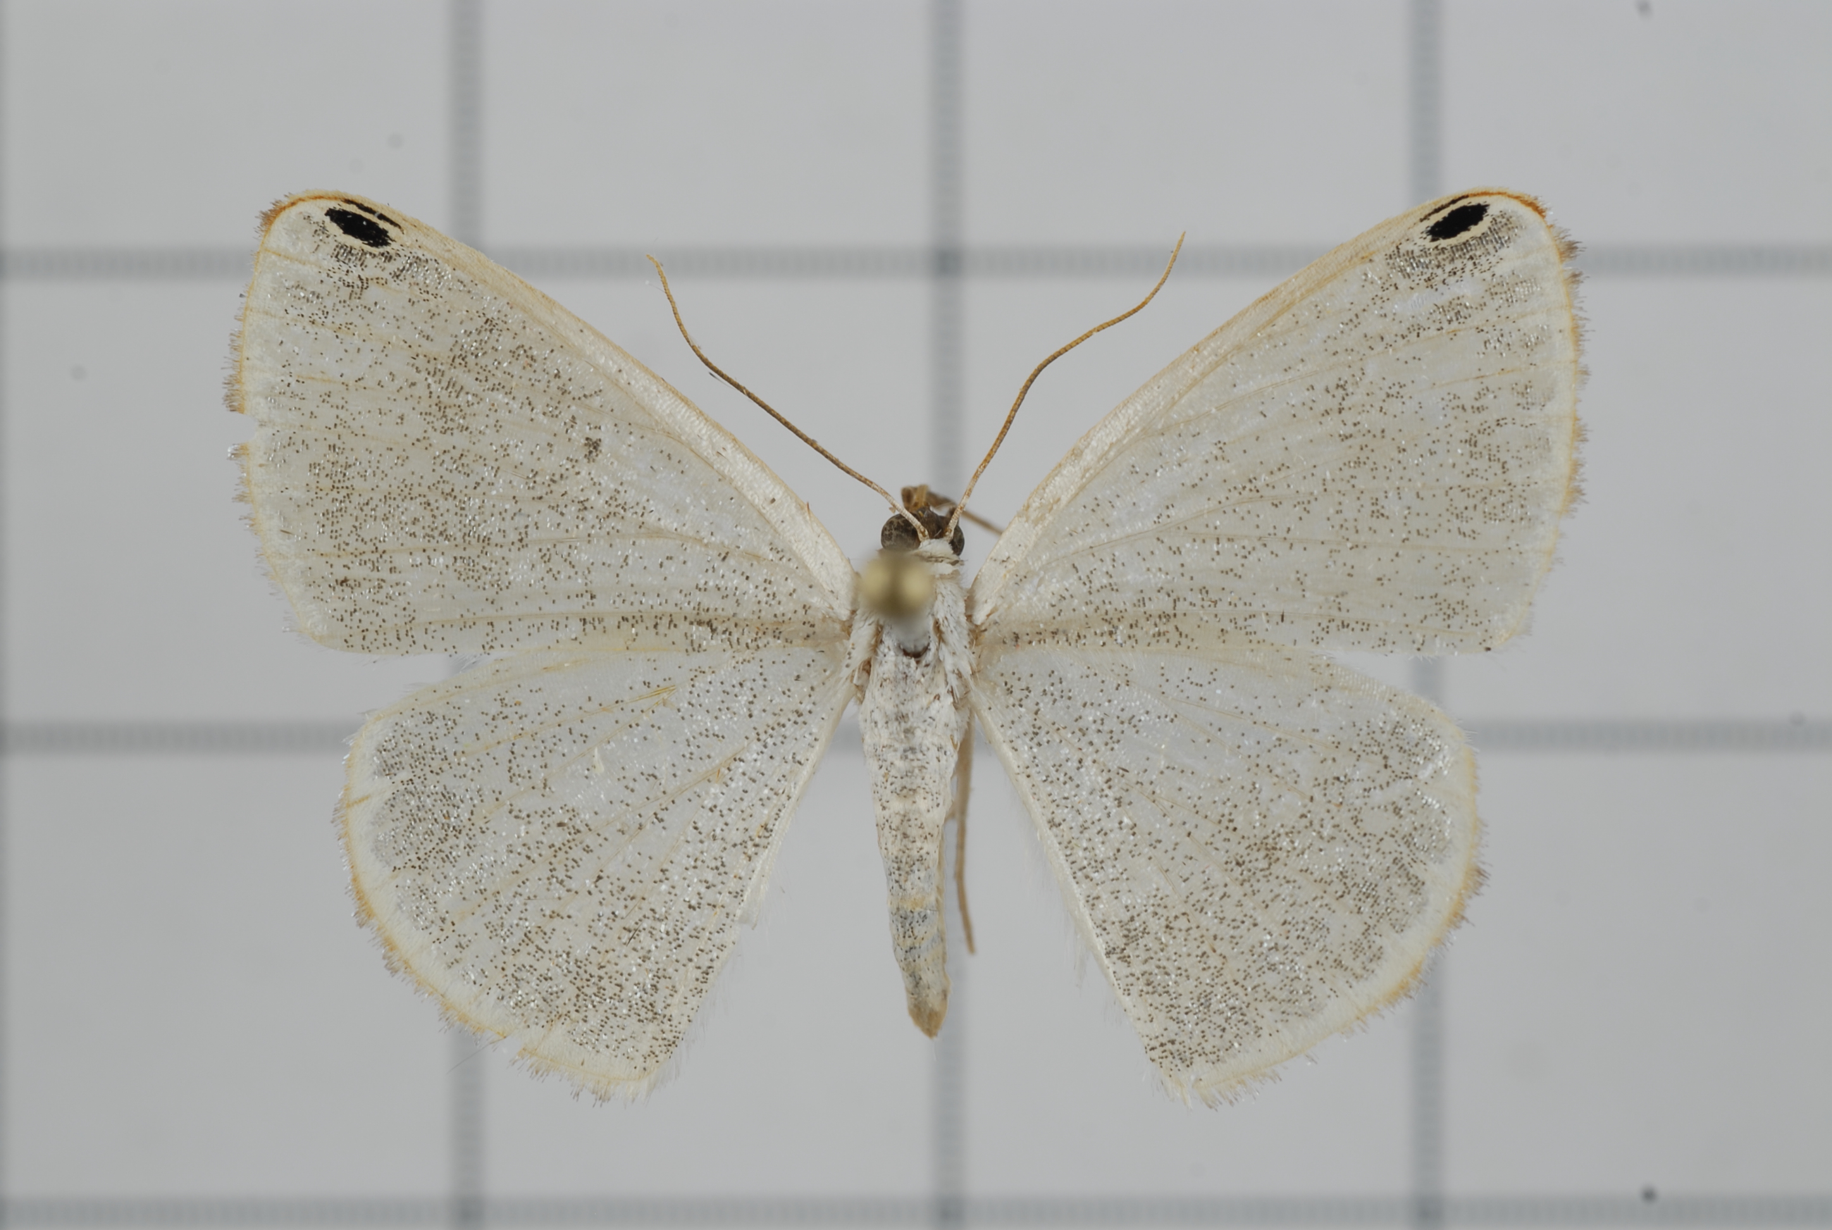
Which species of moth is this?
Lomographa percnosticta
